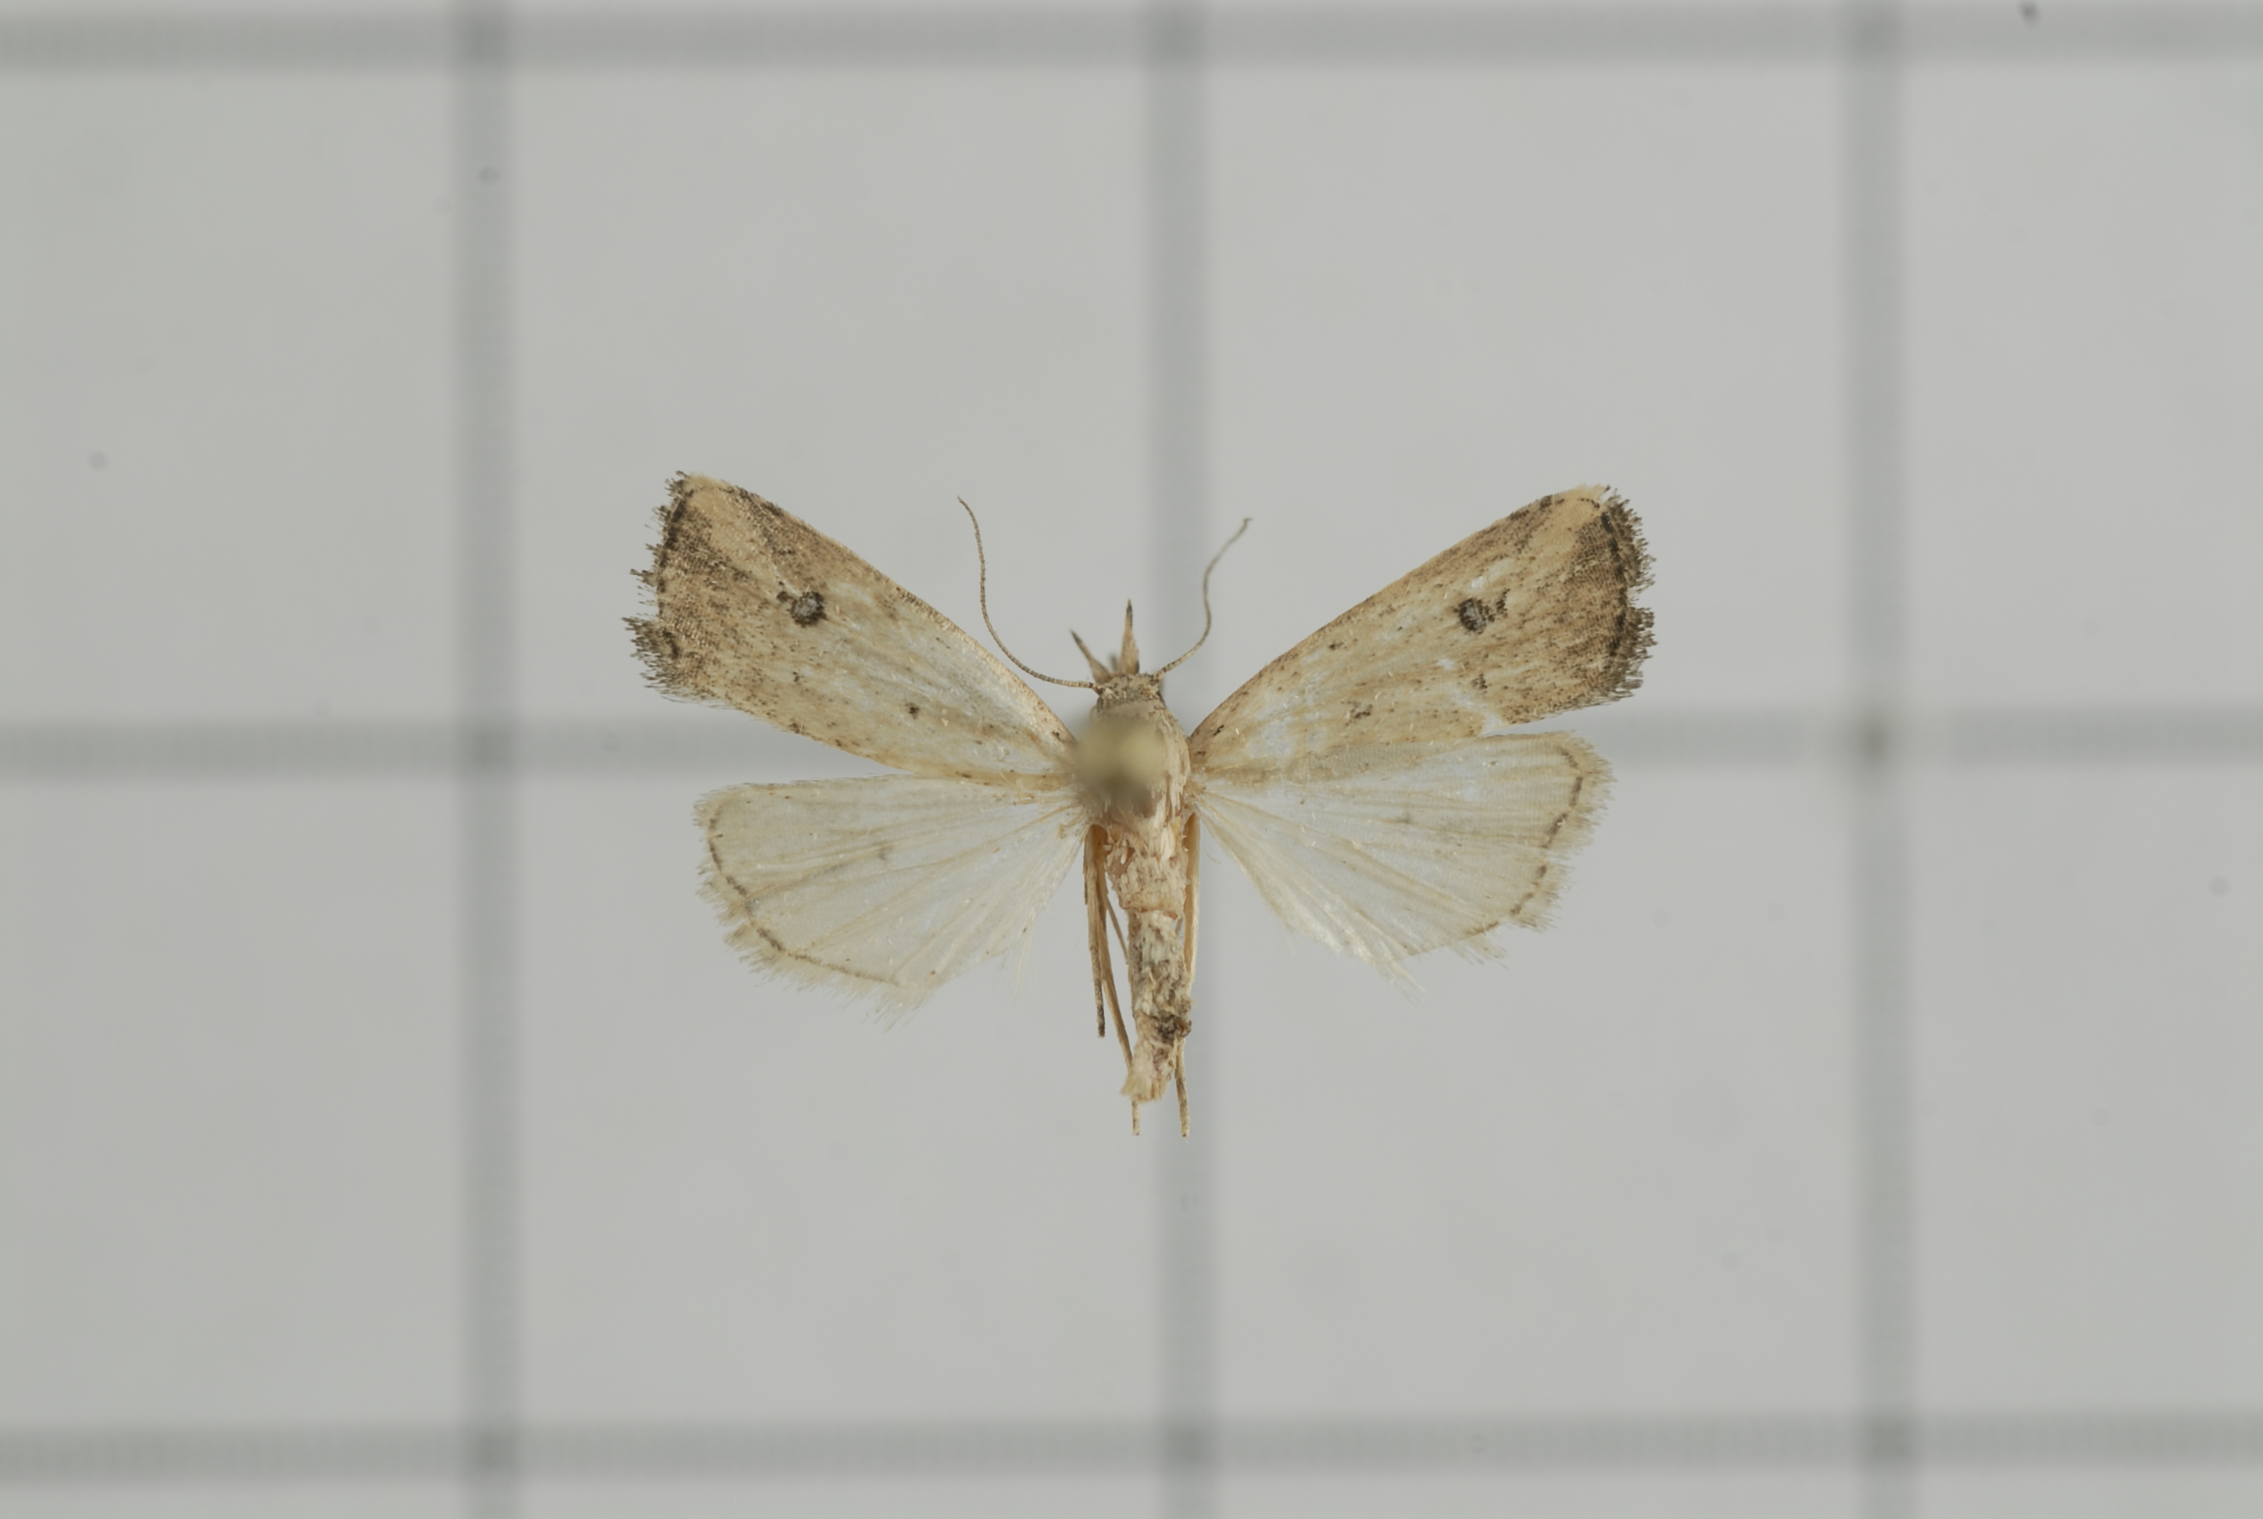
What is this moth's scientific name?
Luceria oculalis
